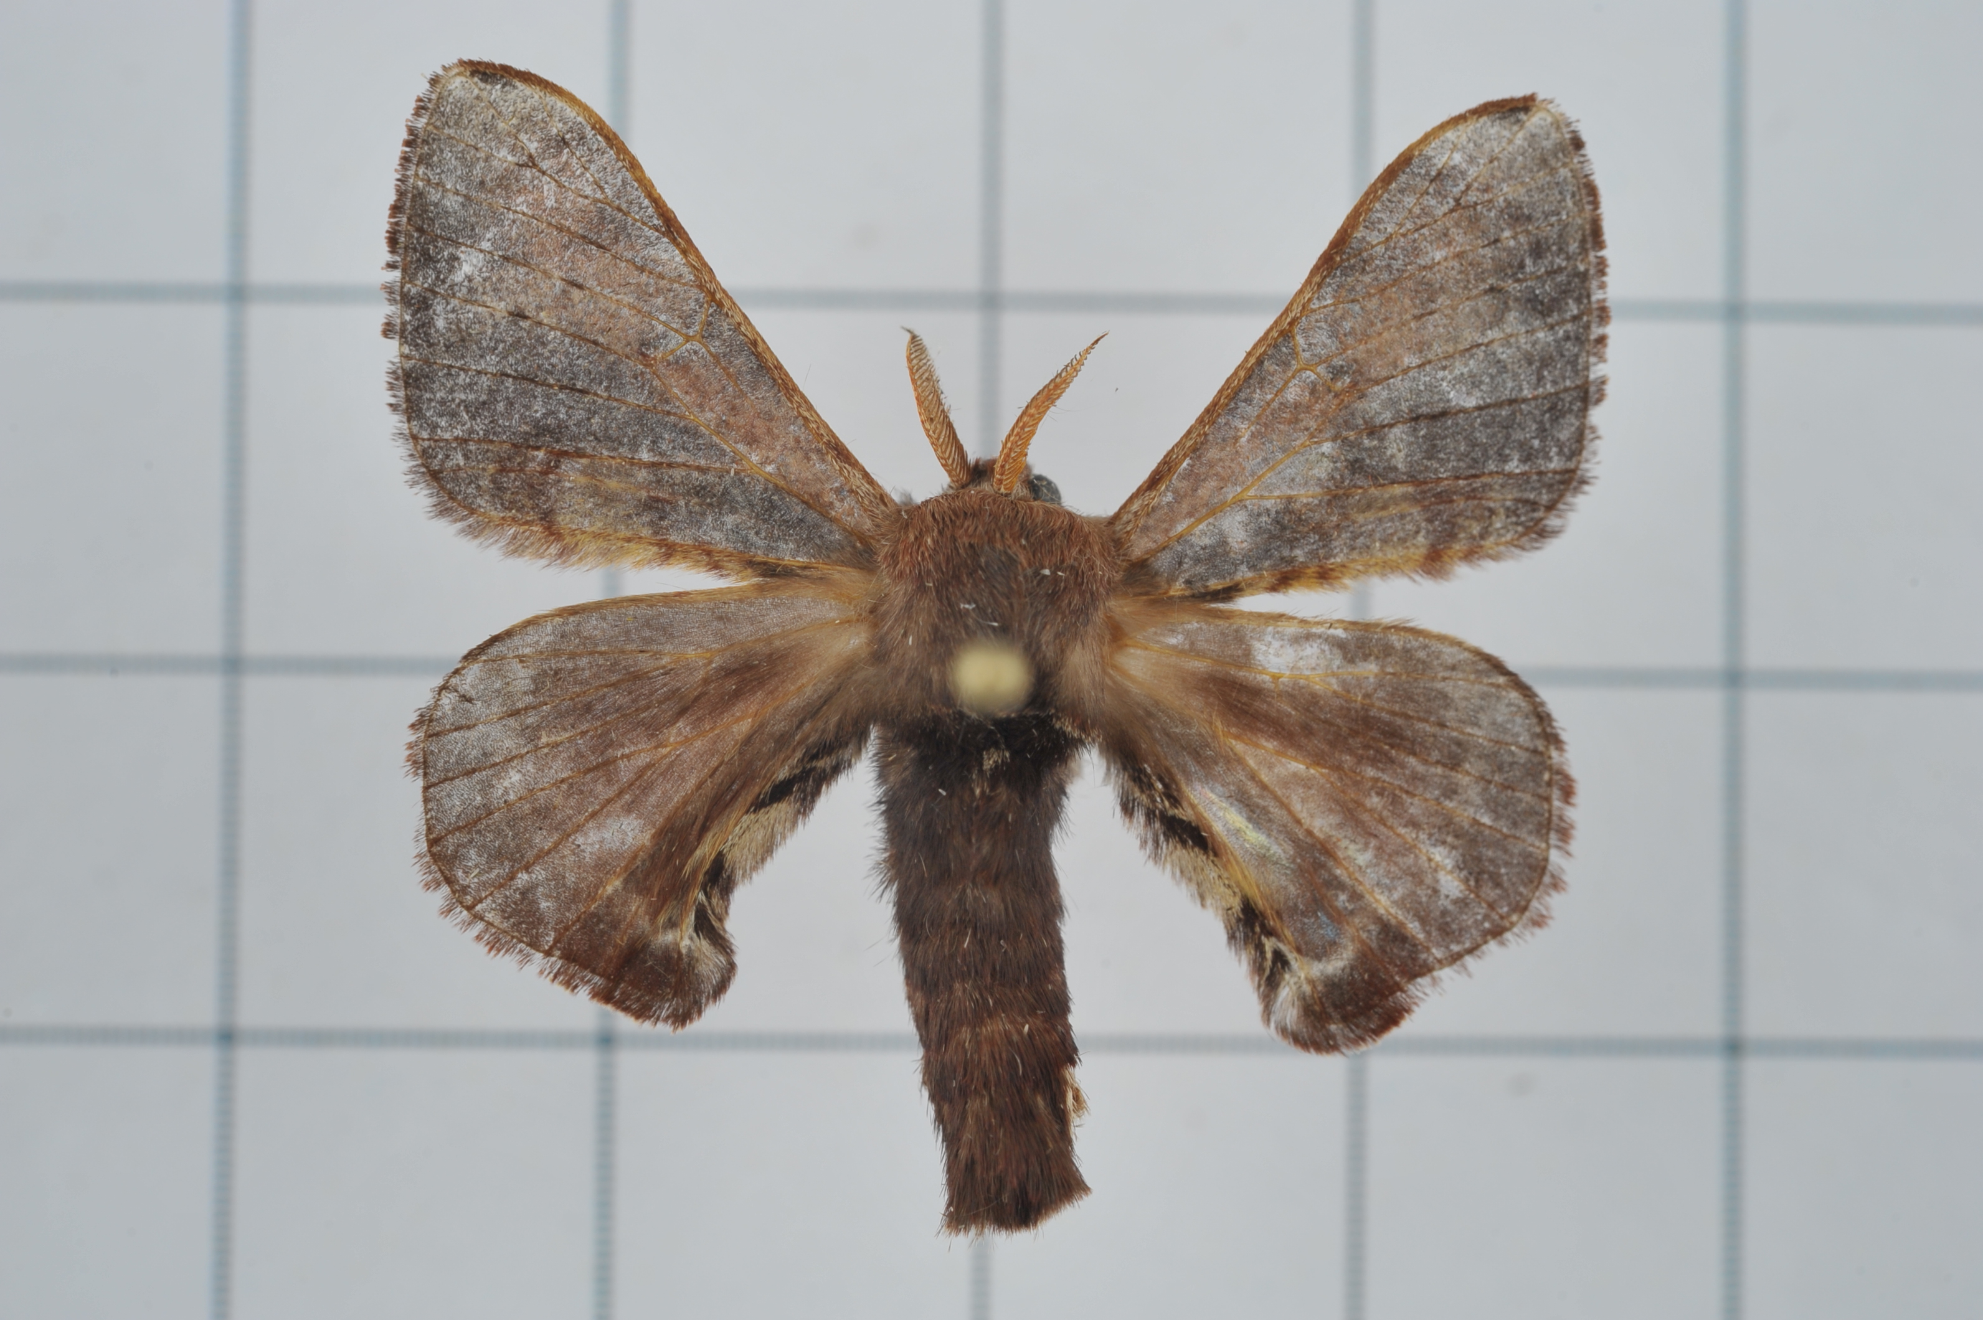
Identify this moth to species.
Triuncina brunnea
